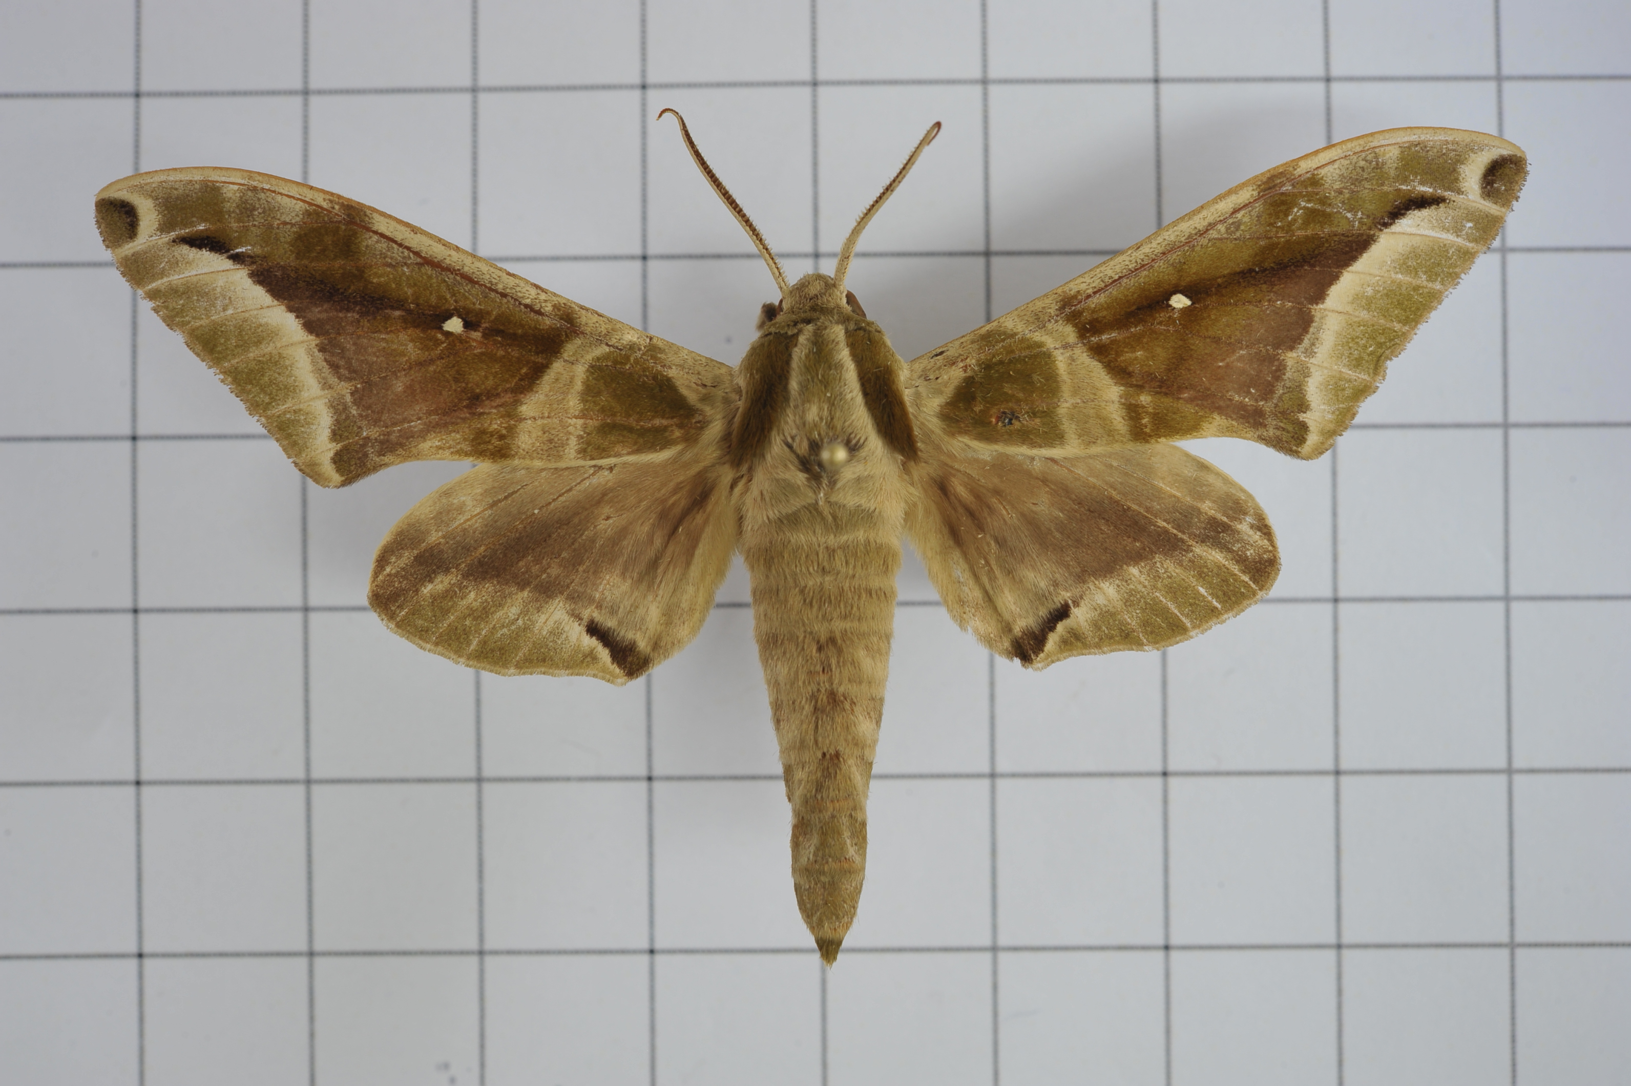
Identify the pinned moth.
Parum colligata
